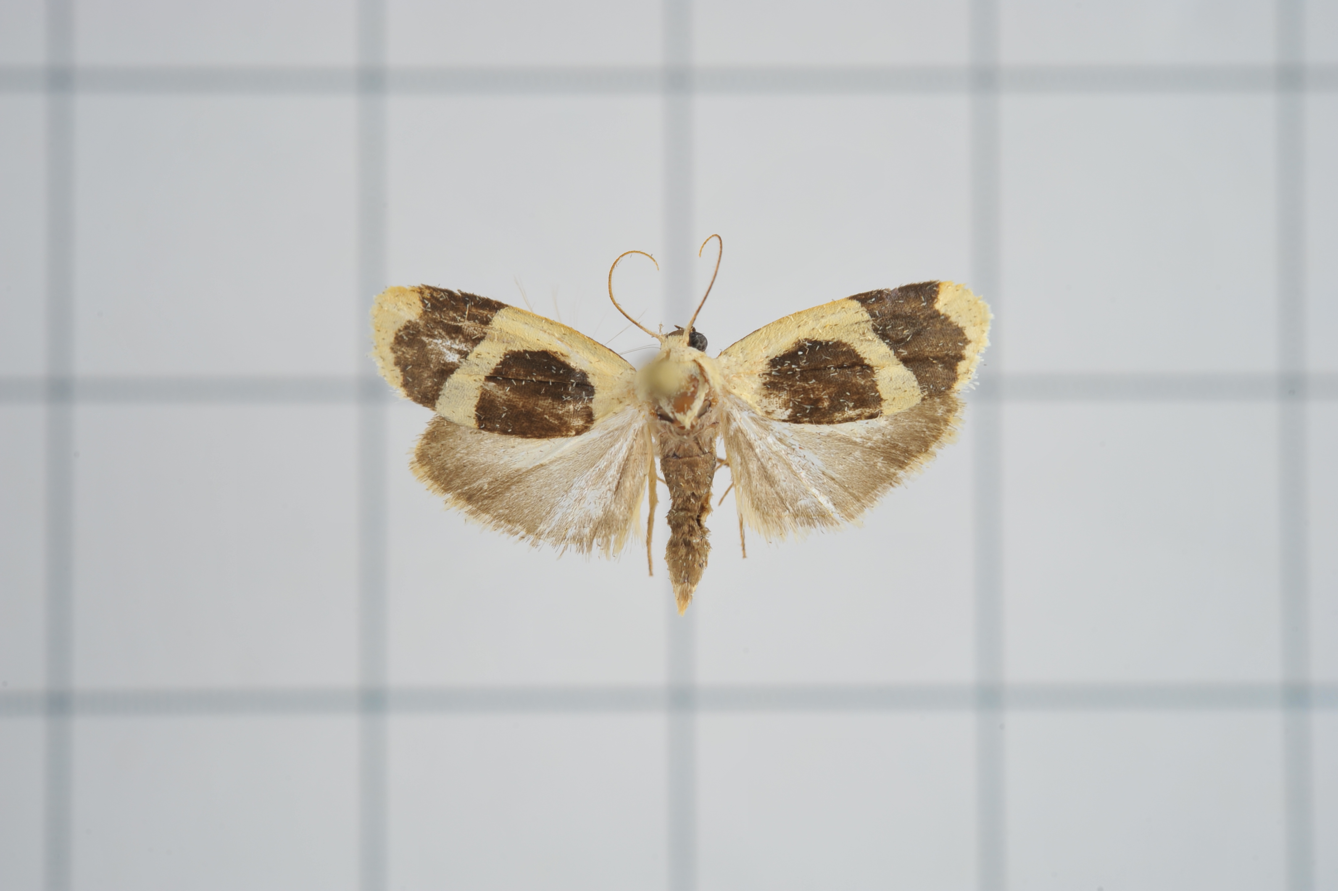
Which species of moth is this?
Garudinia taioana
